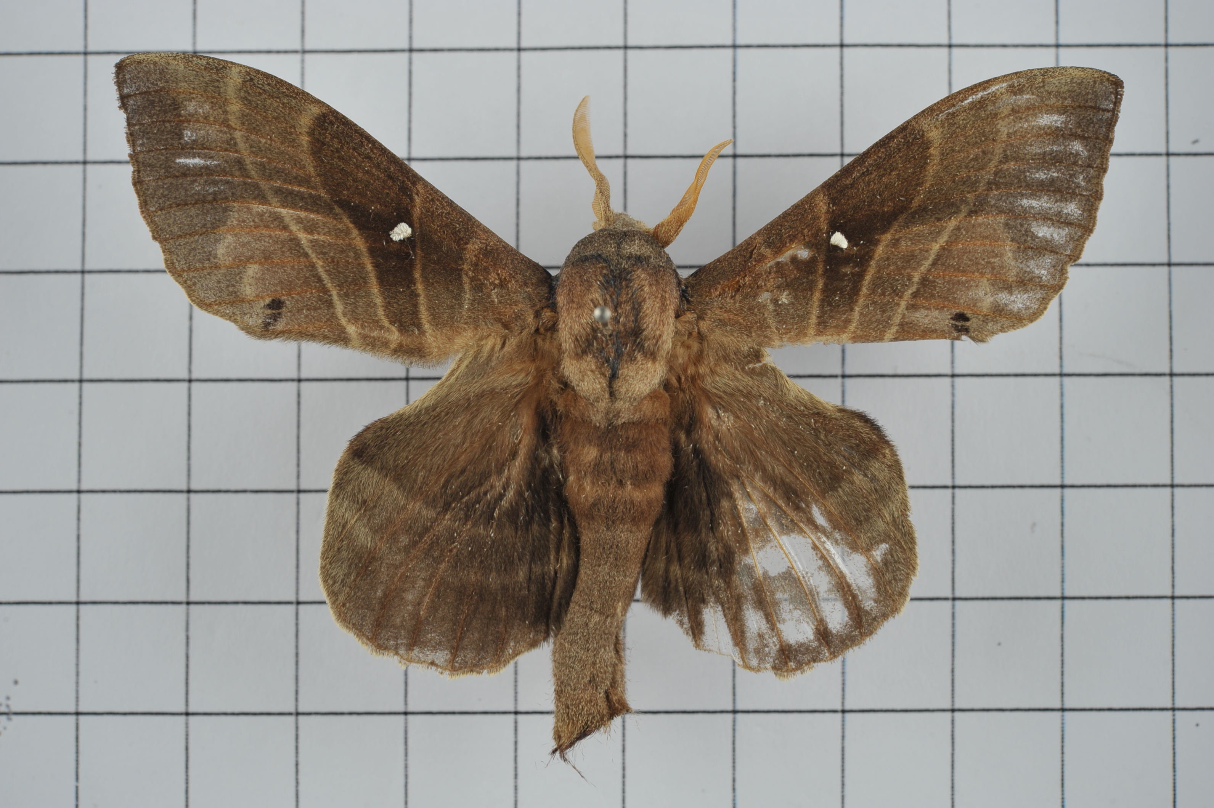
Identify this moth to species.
Lebeda nobilis nobilis
